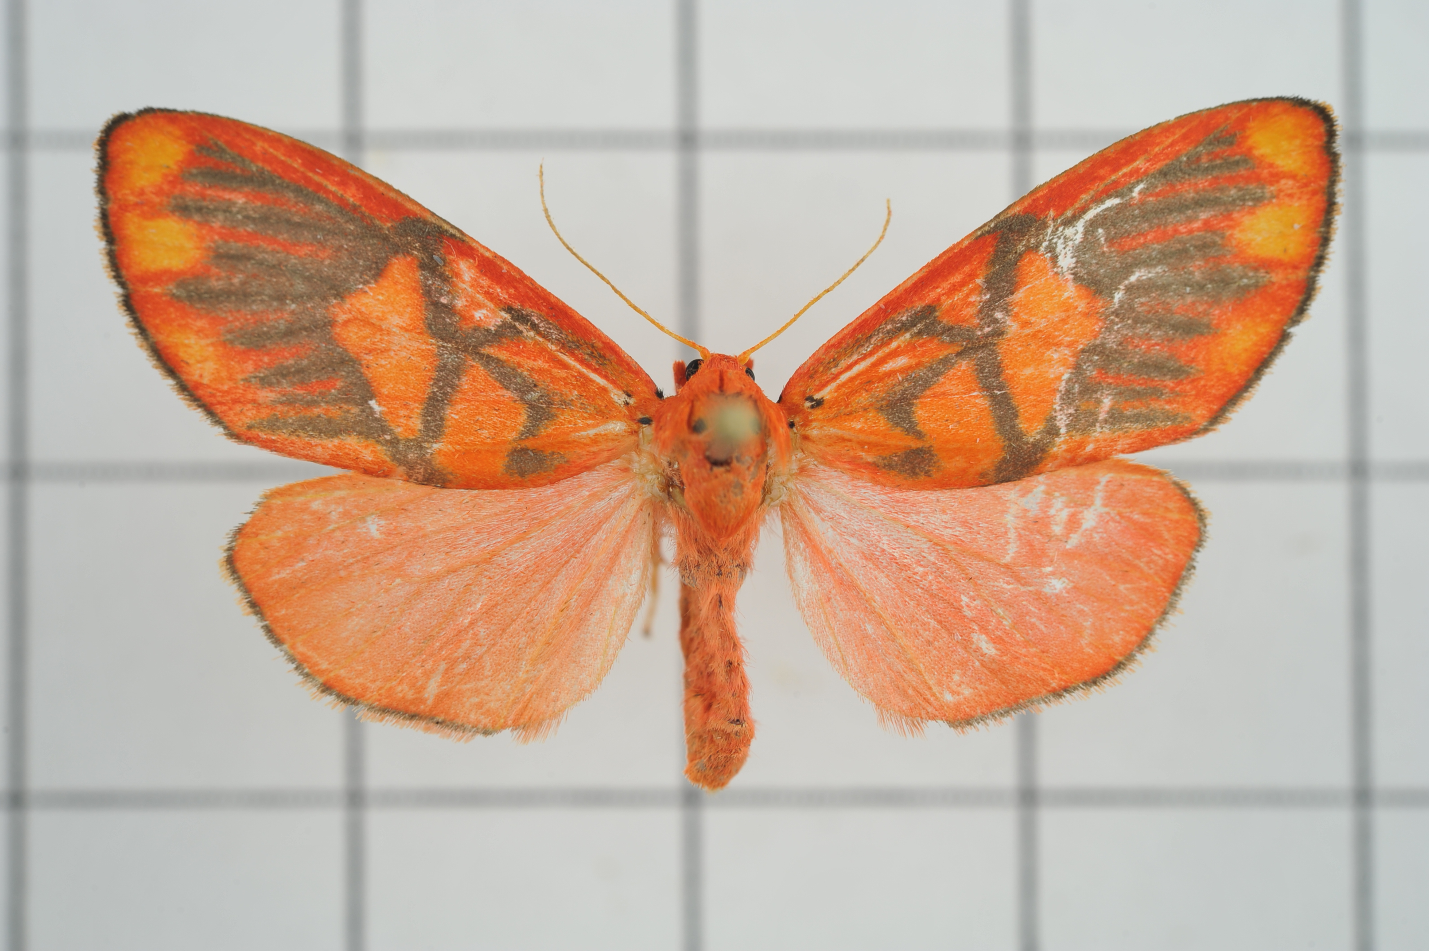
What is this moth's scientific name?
Matsumursine horishanella
